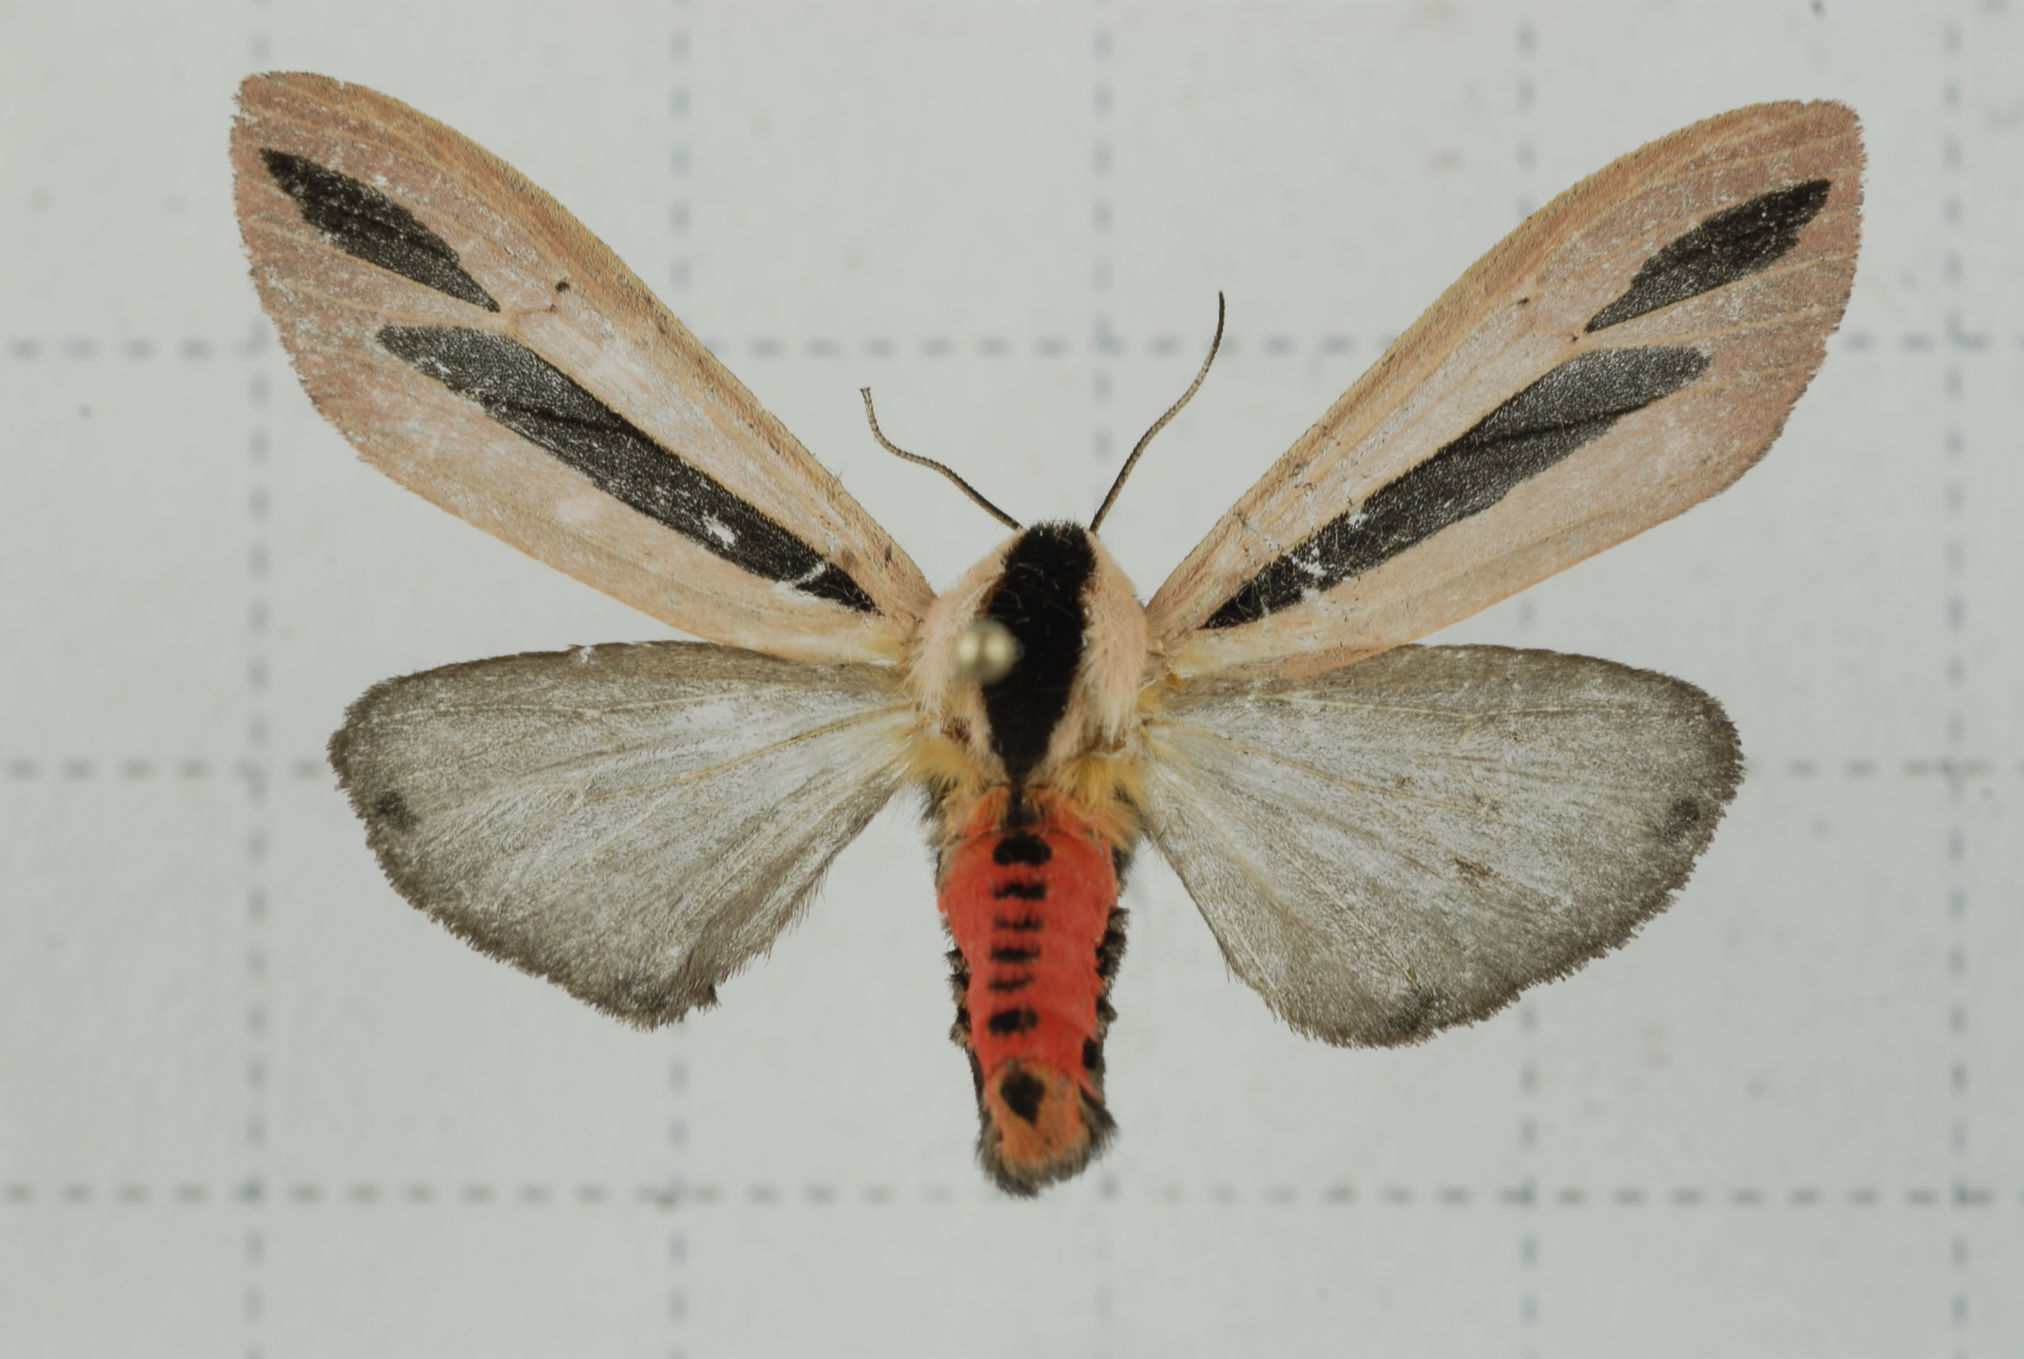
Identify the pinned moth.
Creatonotos gangis
